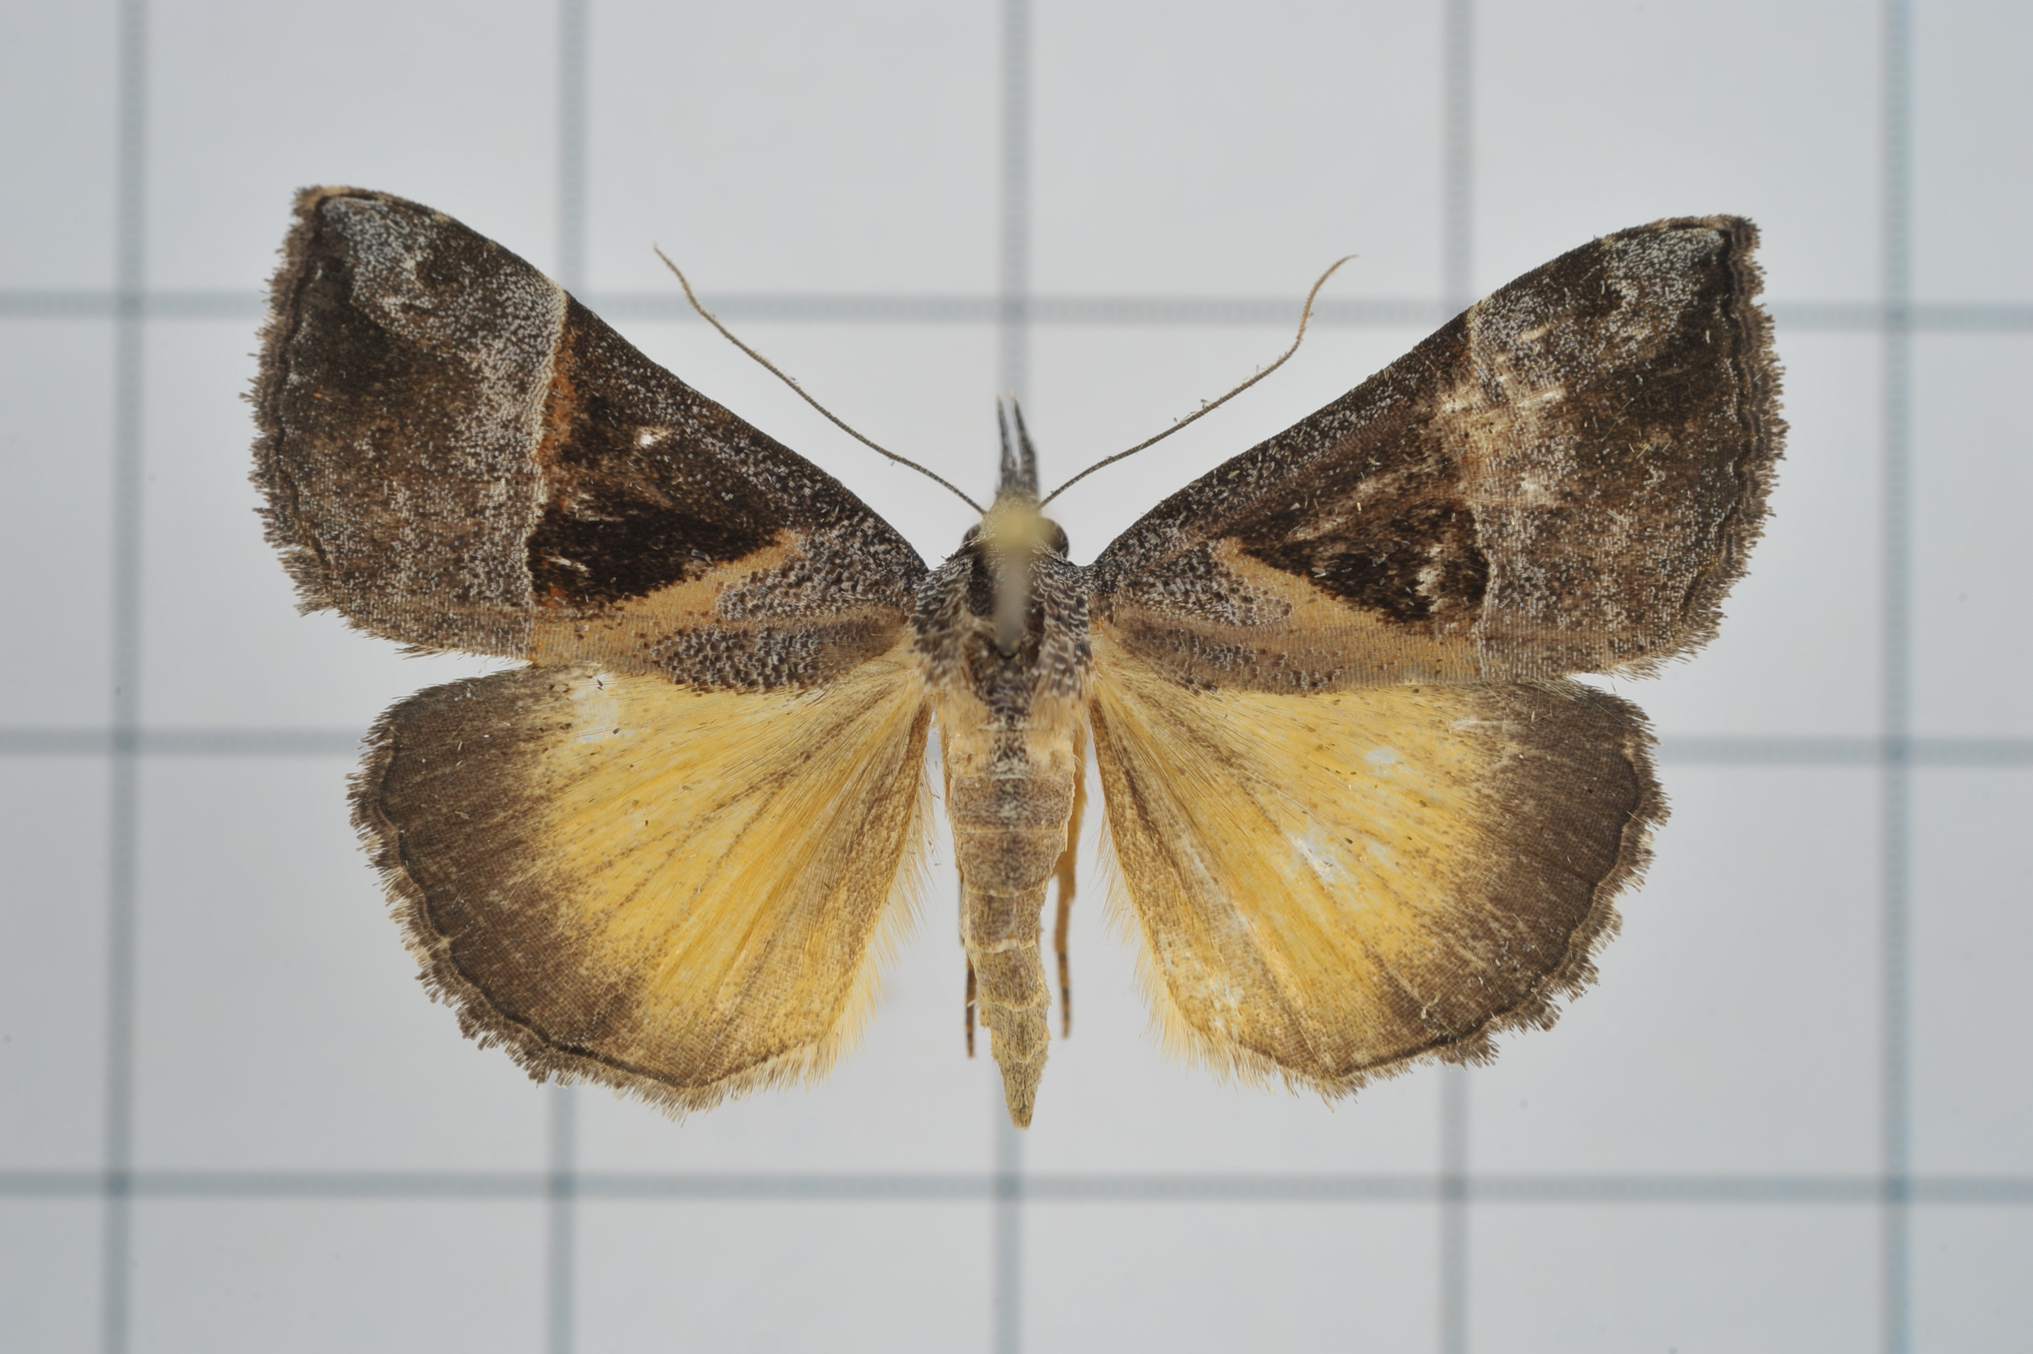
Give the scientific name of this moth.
Dichromia amica
